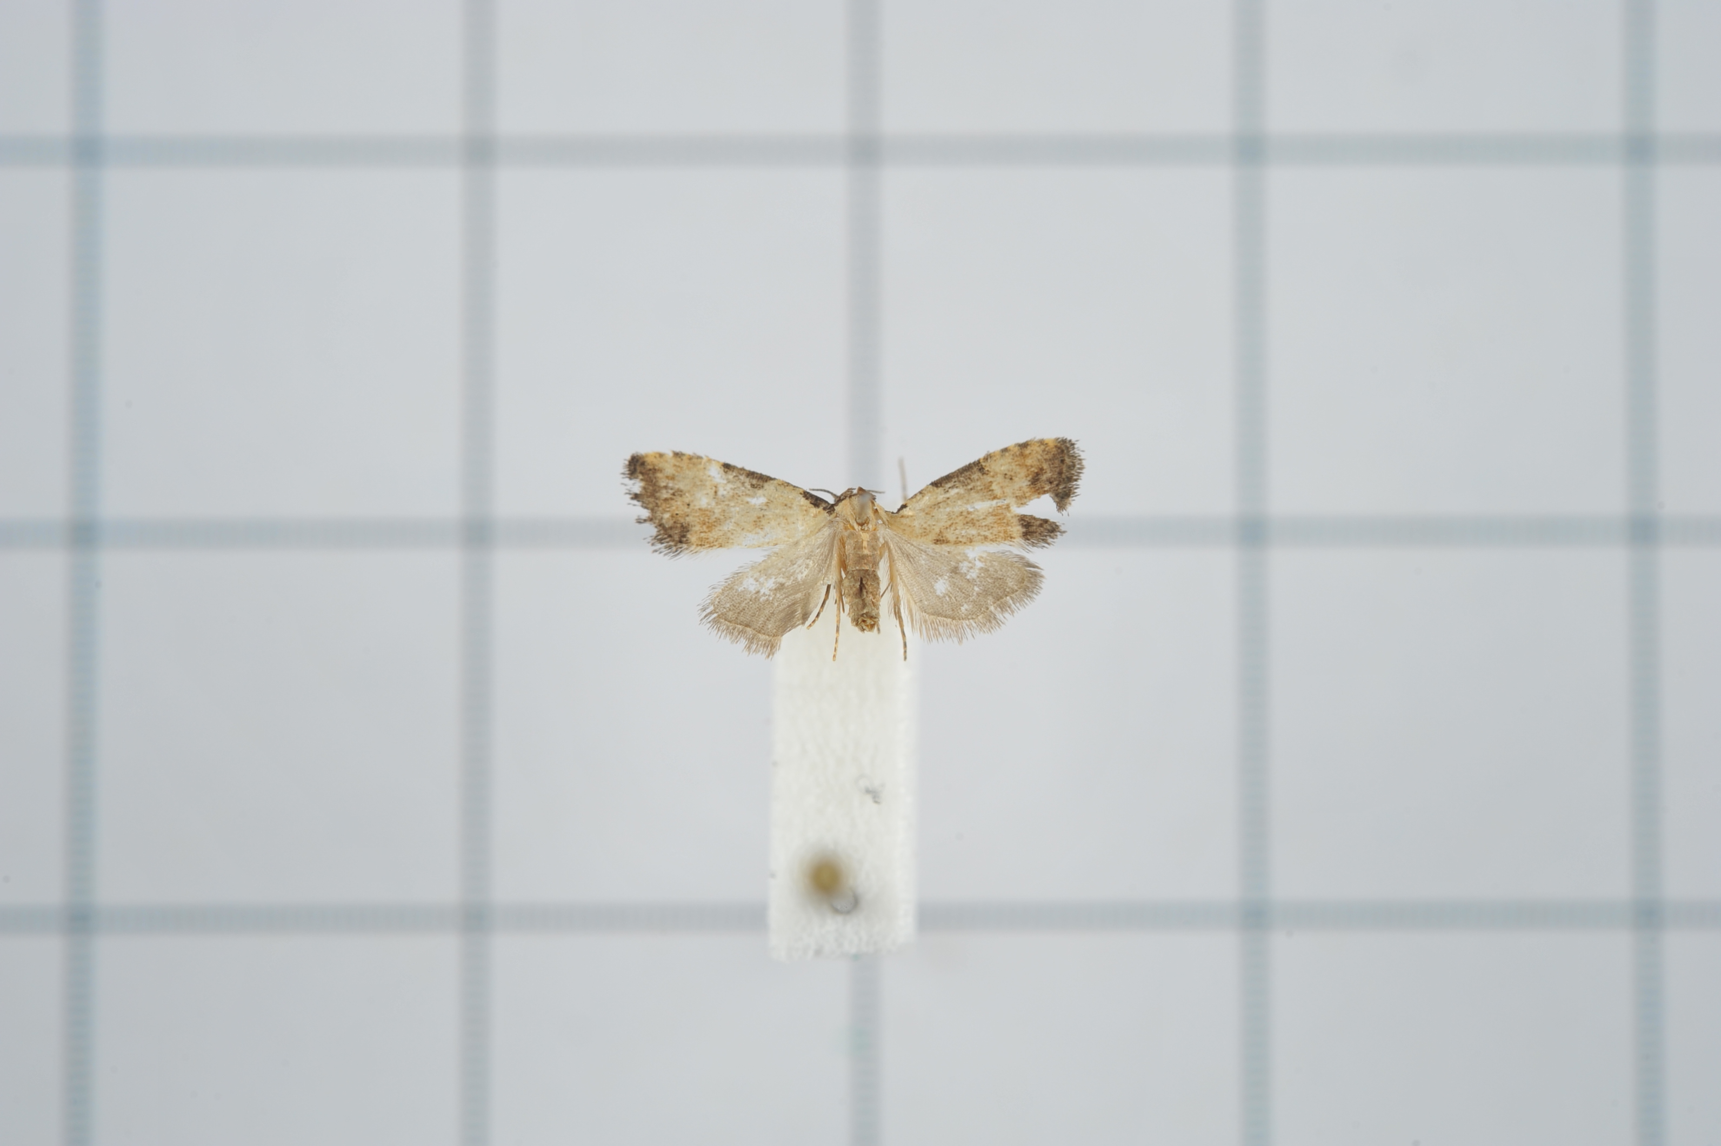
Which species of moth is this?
Parens paraocci
